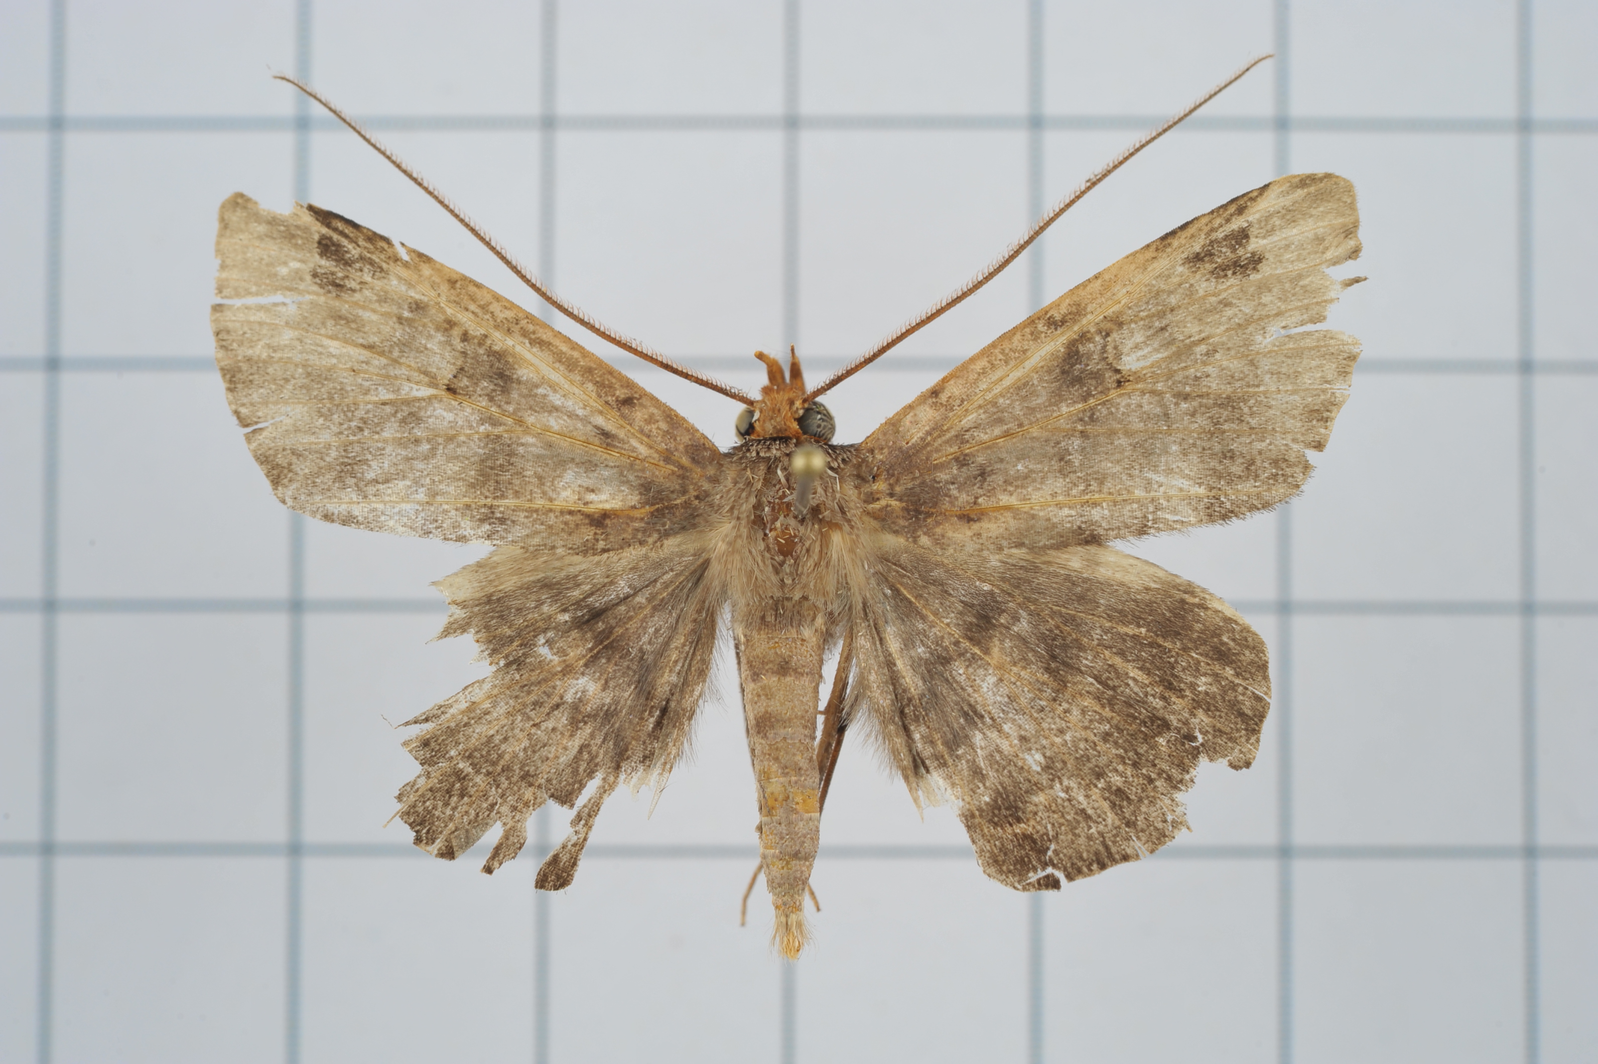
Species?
Mecodina praecipua
